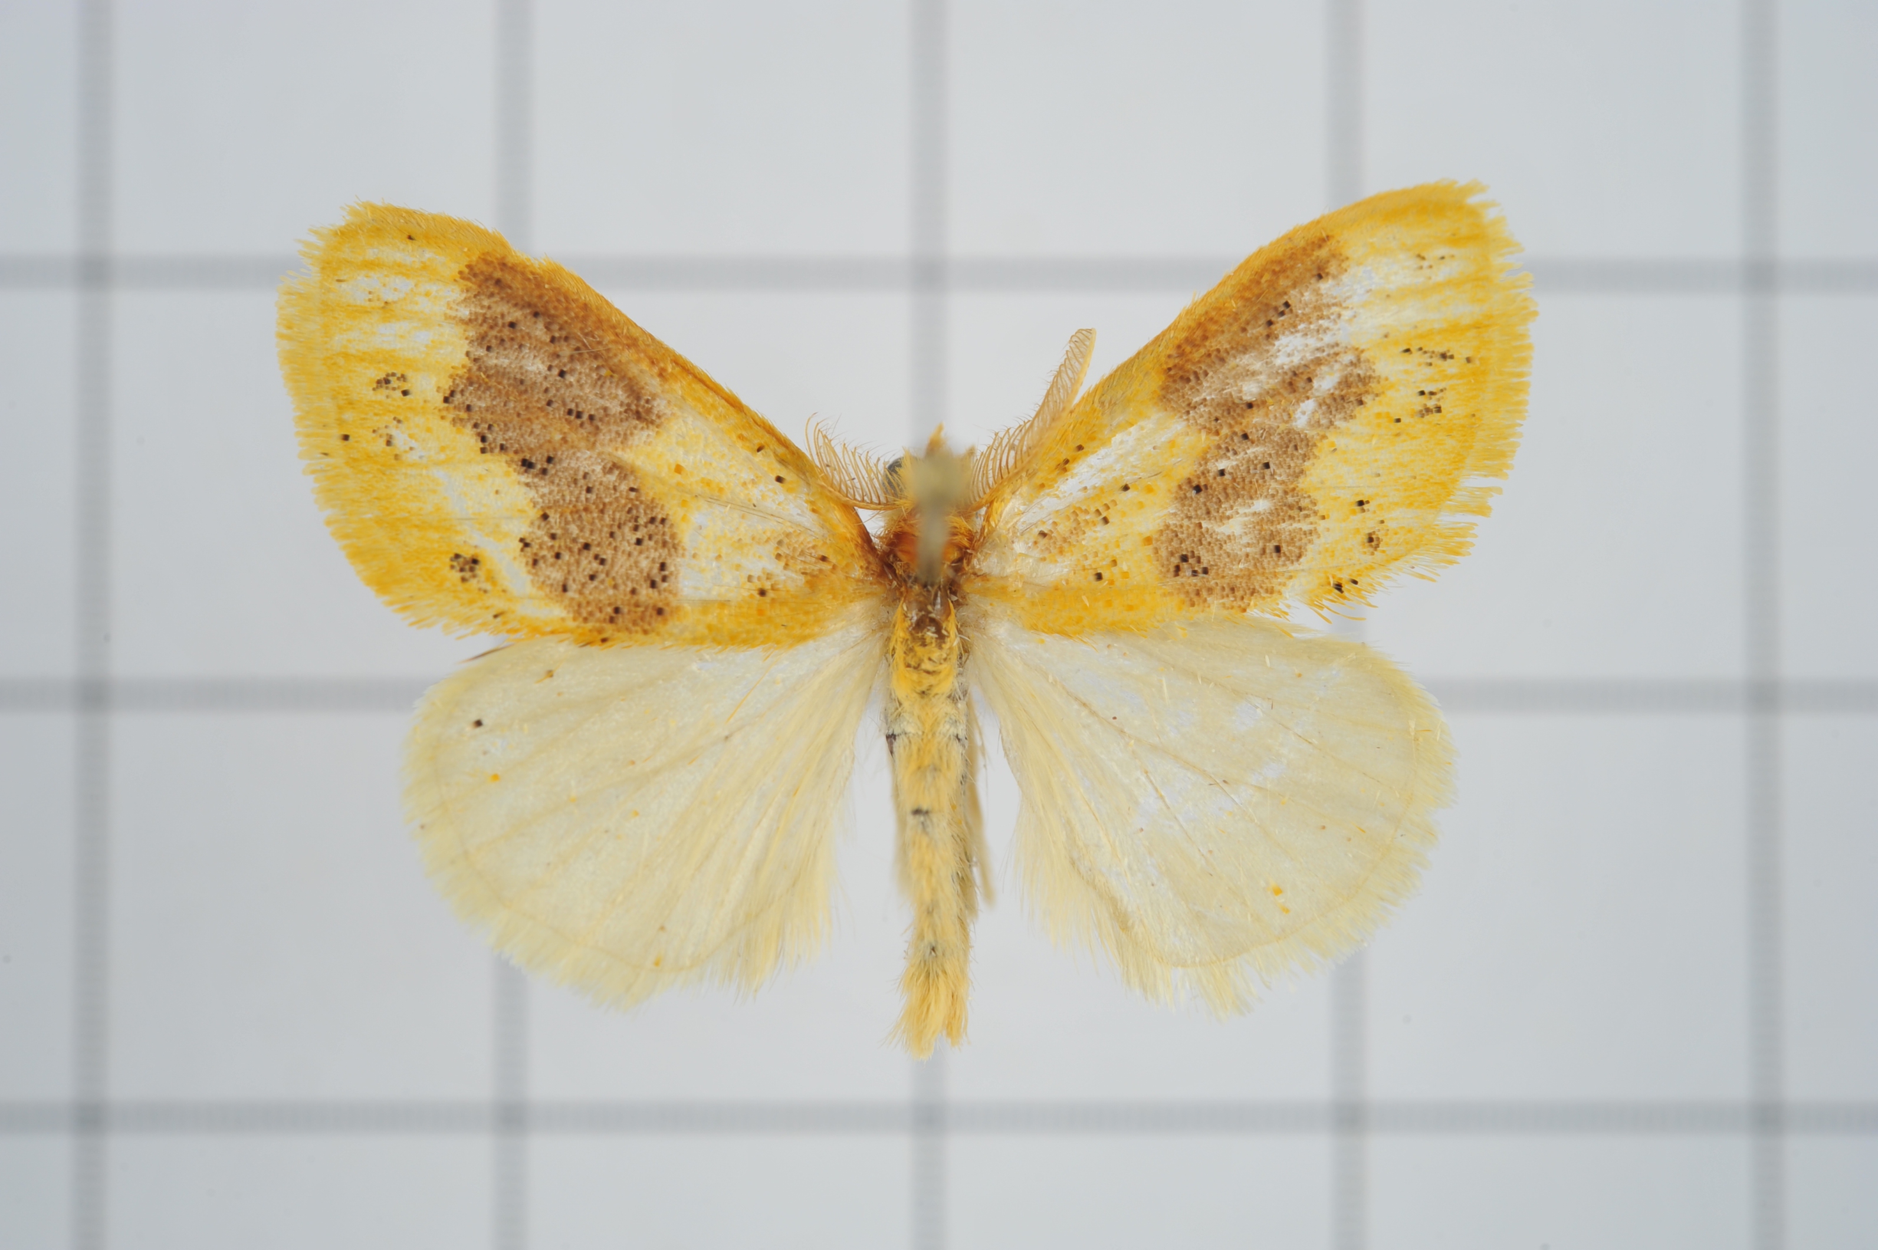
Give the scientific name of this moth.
Euproctis purpureofasciata
